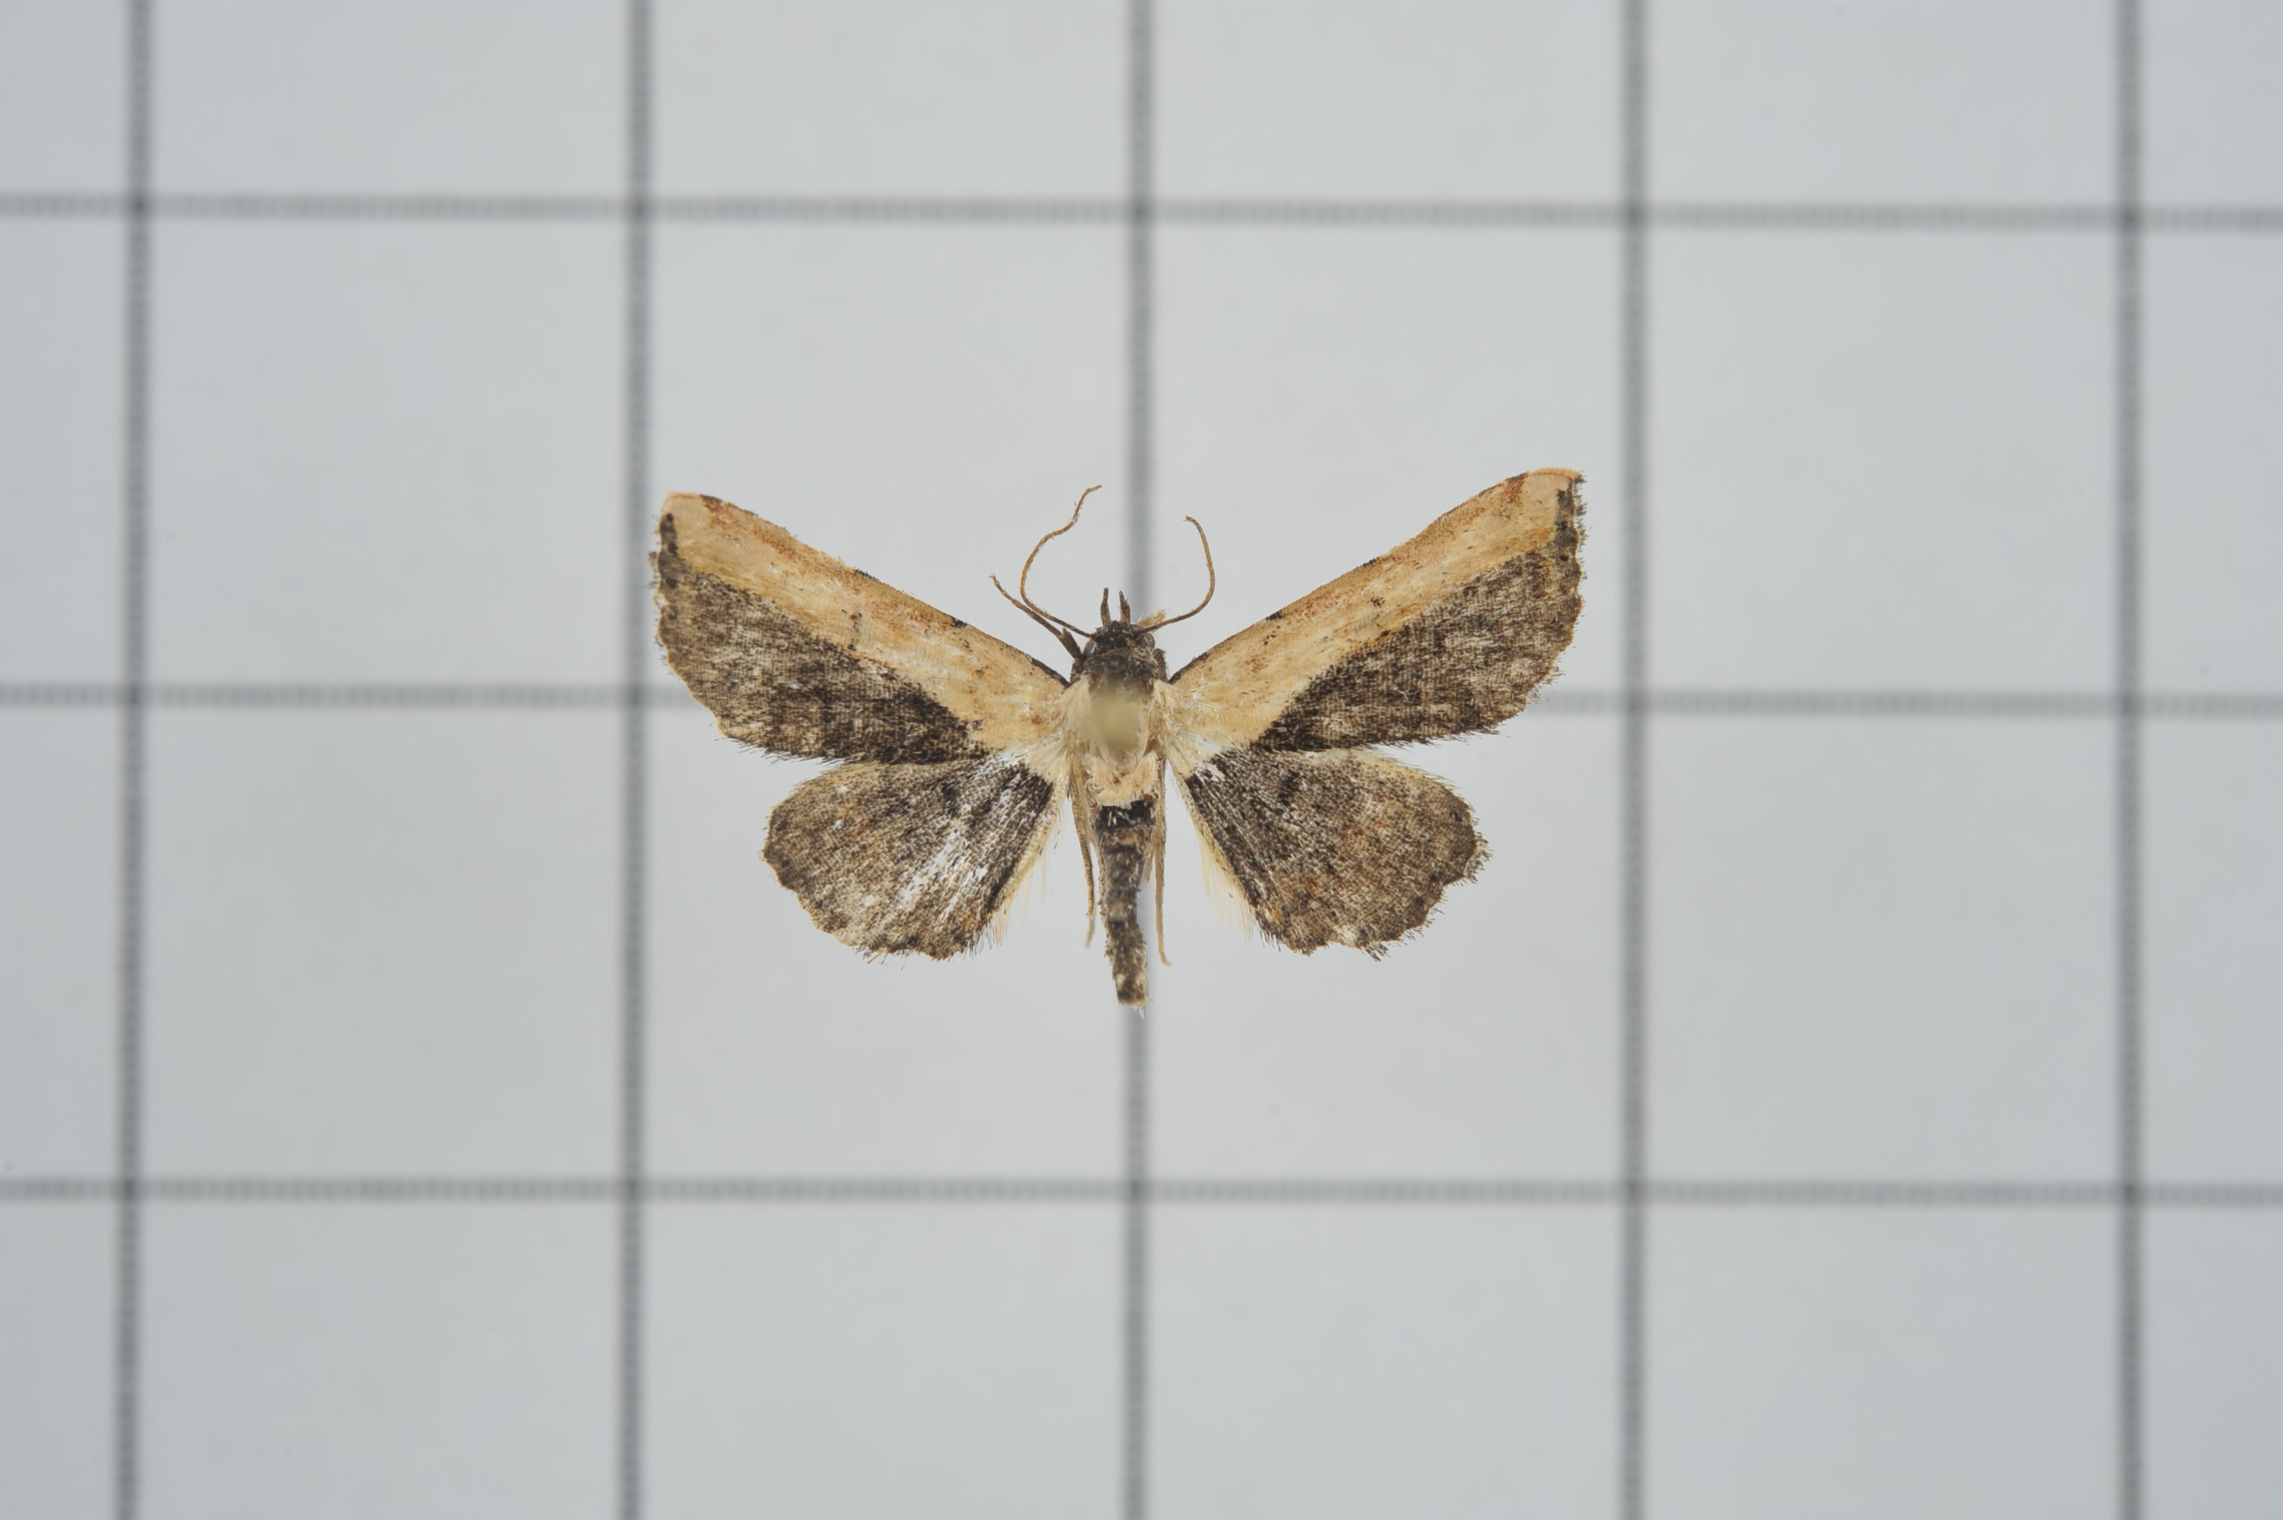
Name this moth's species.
Oruza semilux
